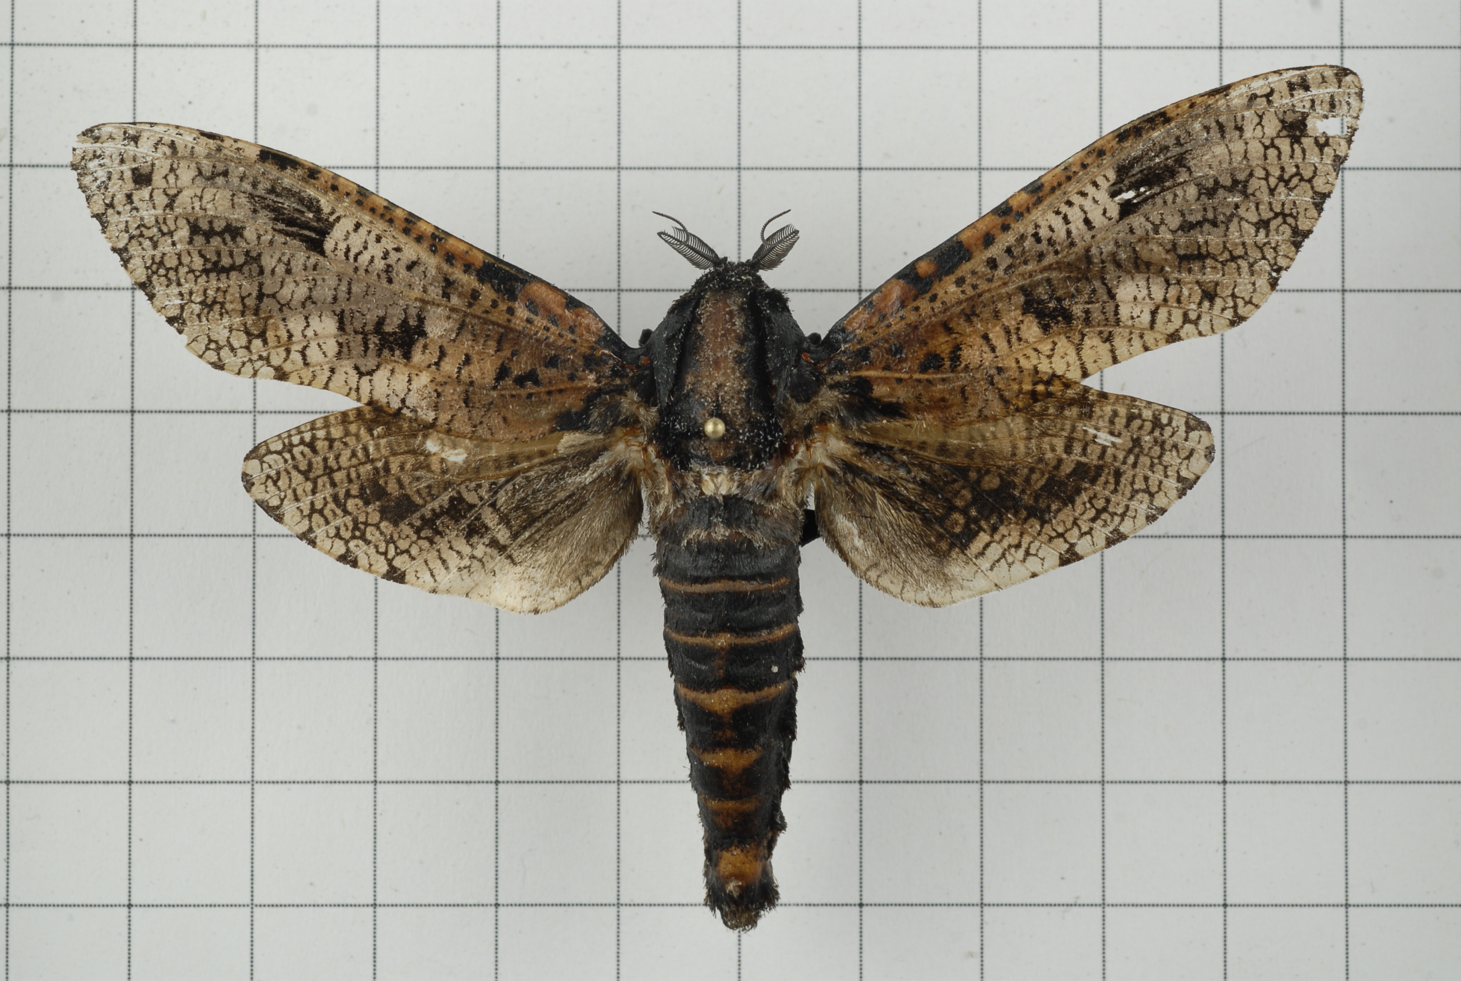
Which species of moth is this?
Xyleutes strix
